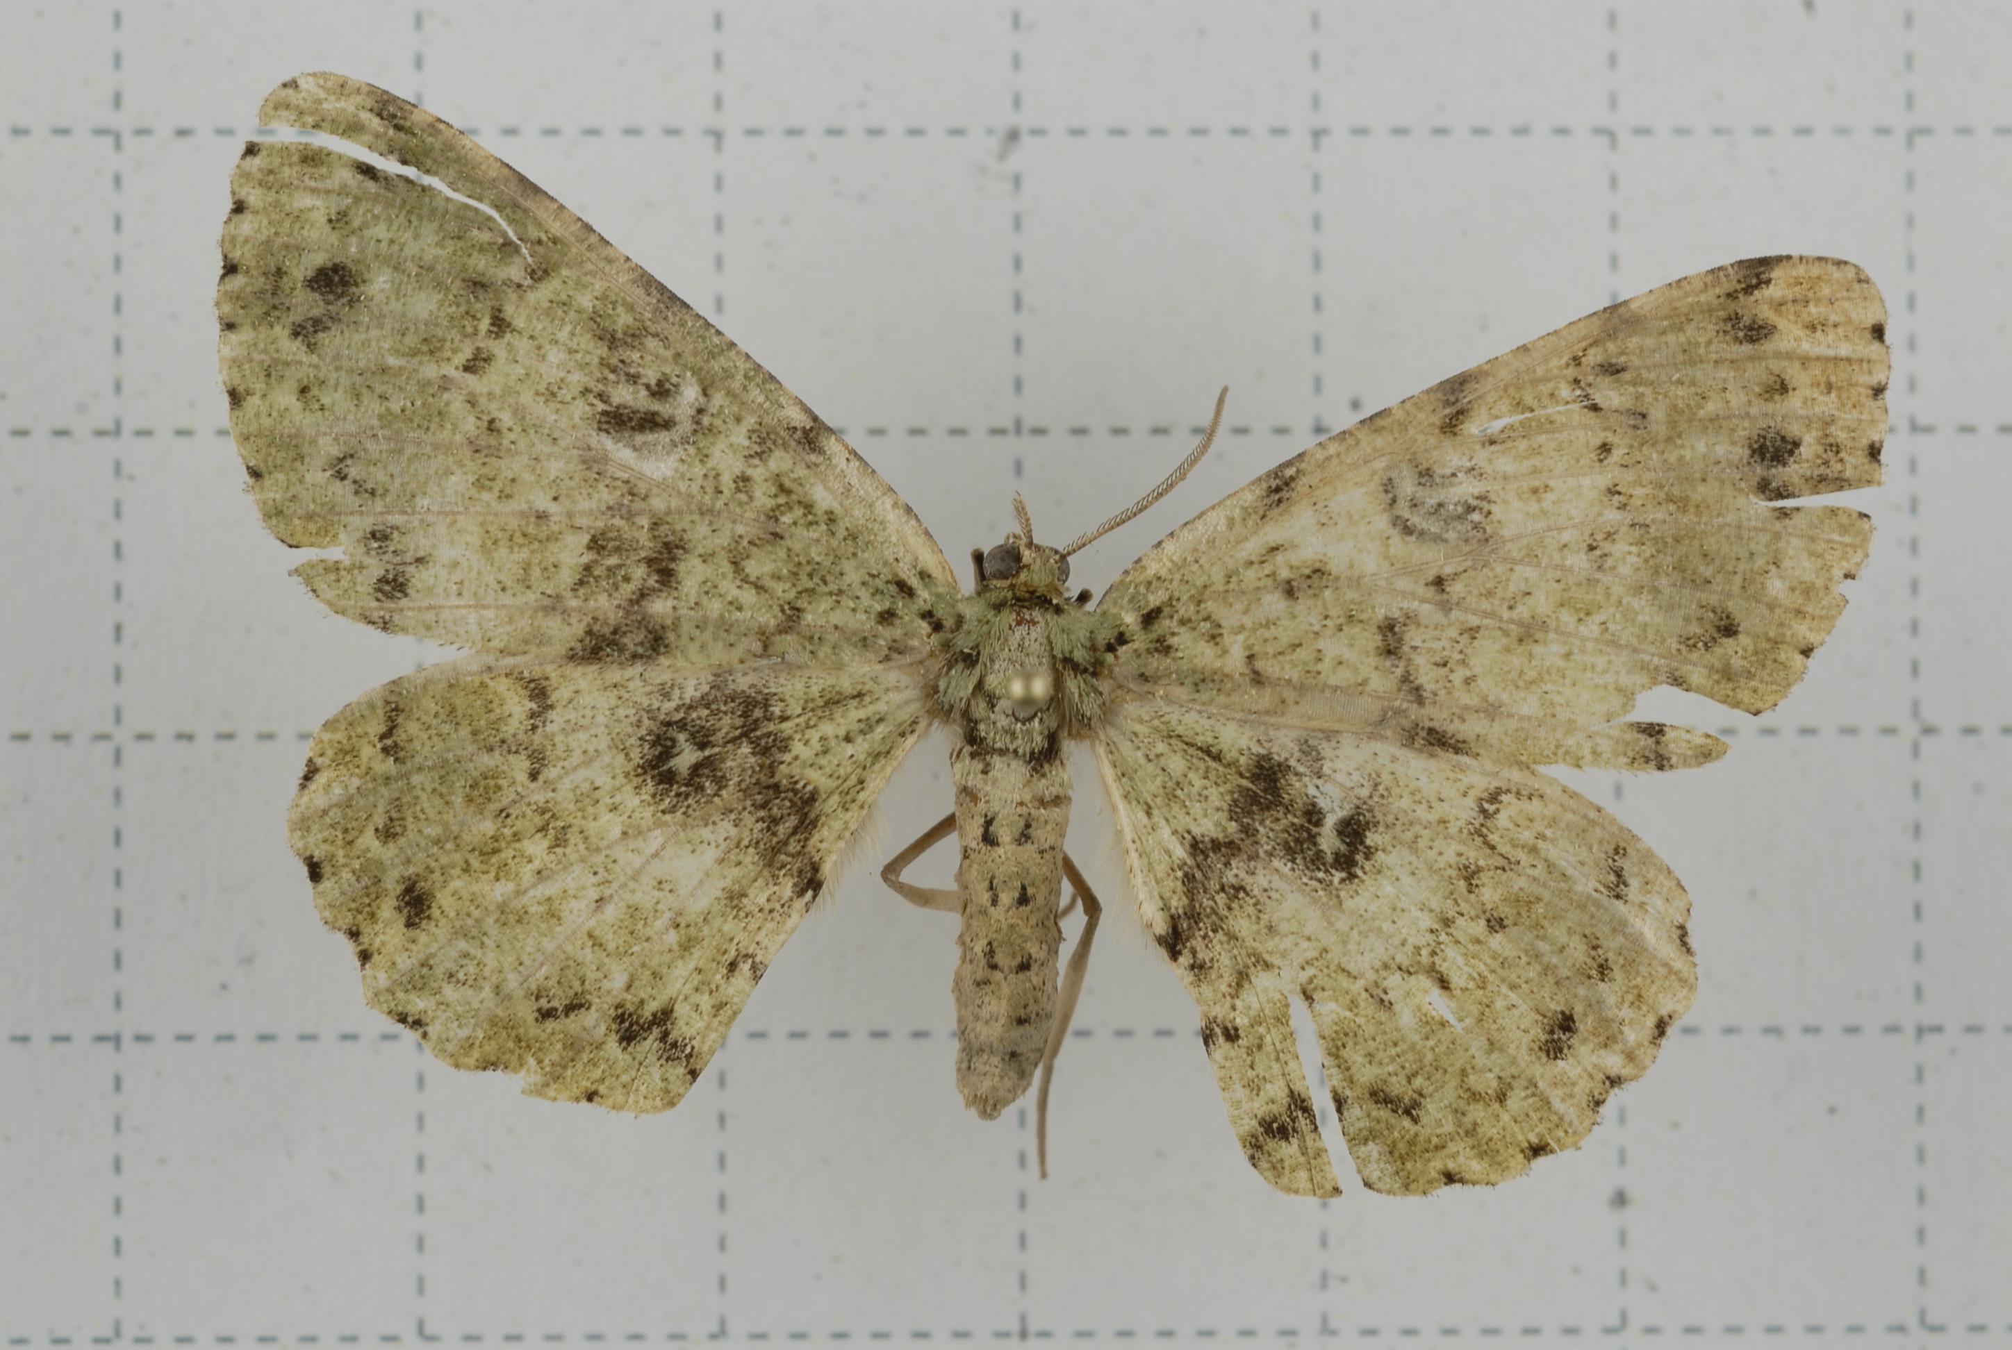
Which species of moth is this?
Ophthalmitis herbidaria
